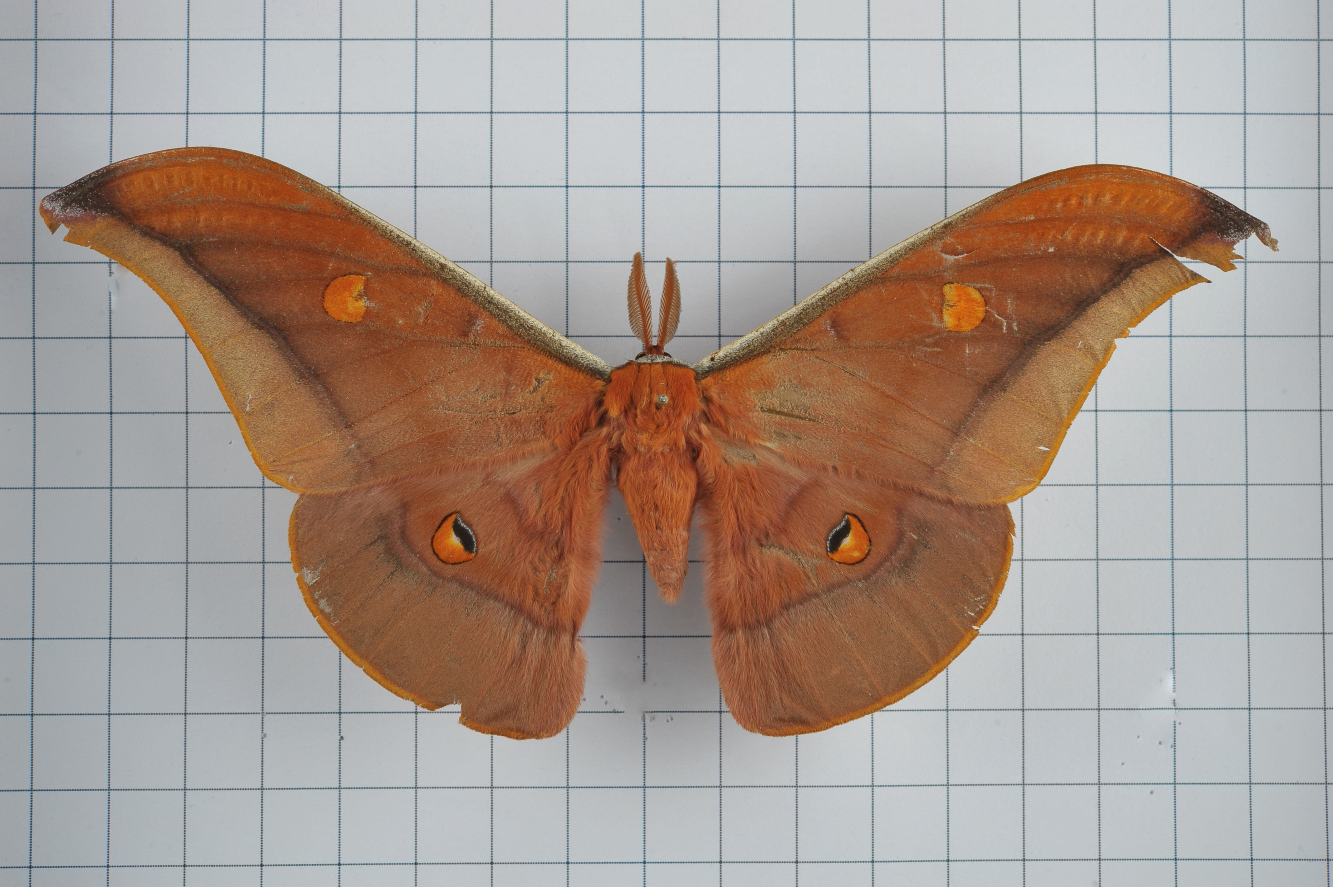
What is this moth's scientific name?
Antheraea formosana
